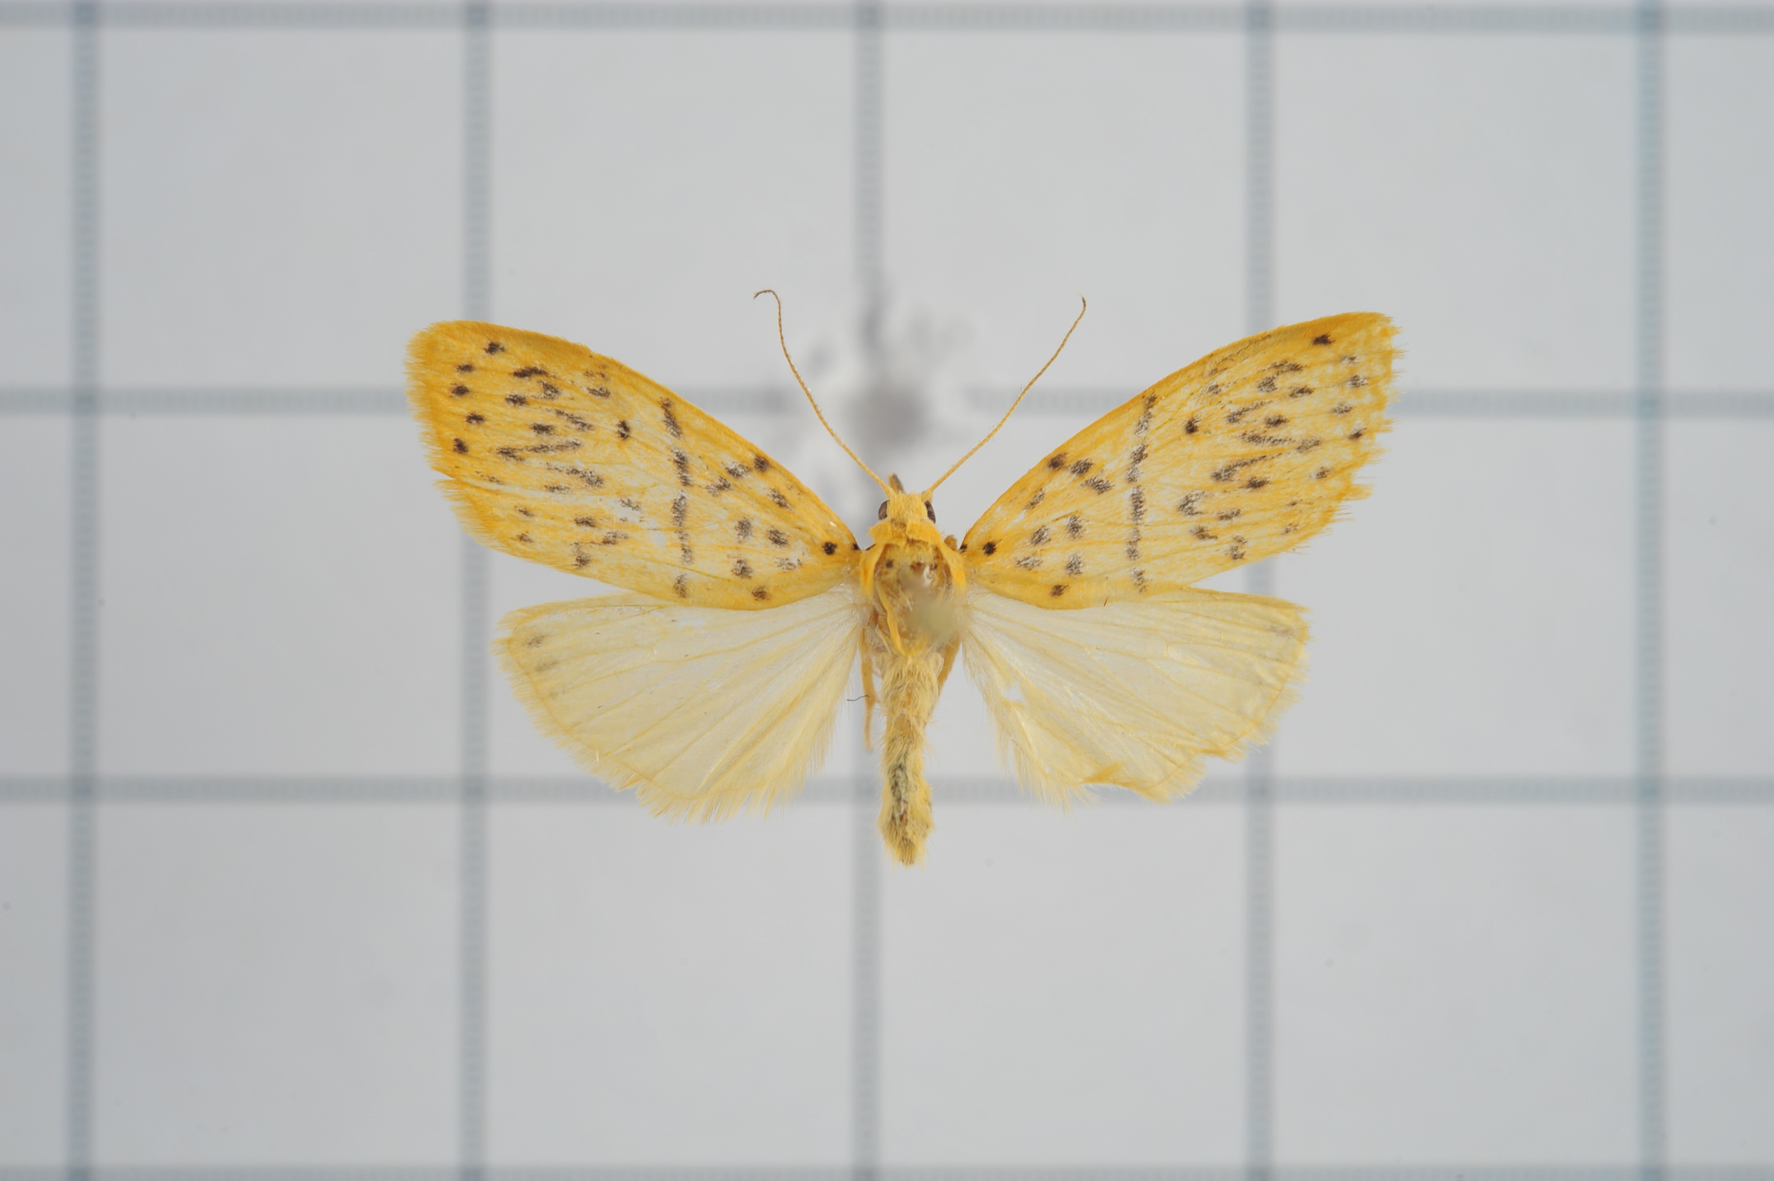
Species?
Huangilene alikangiae alikangiae
